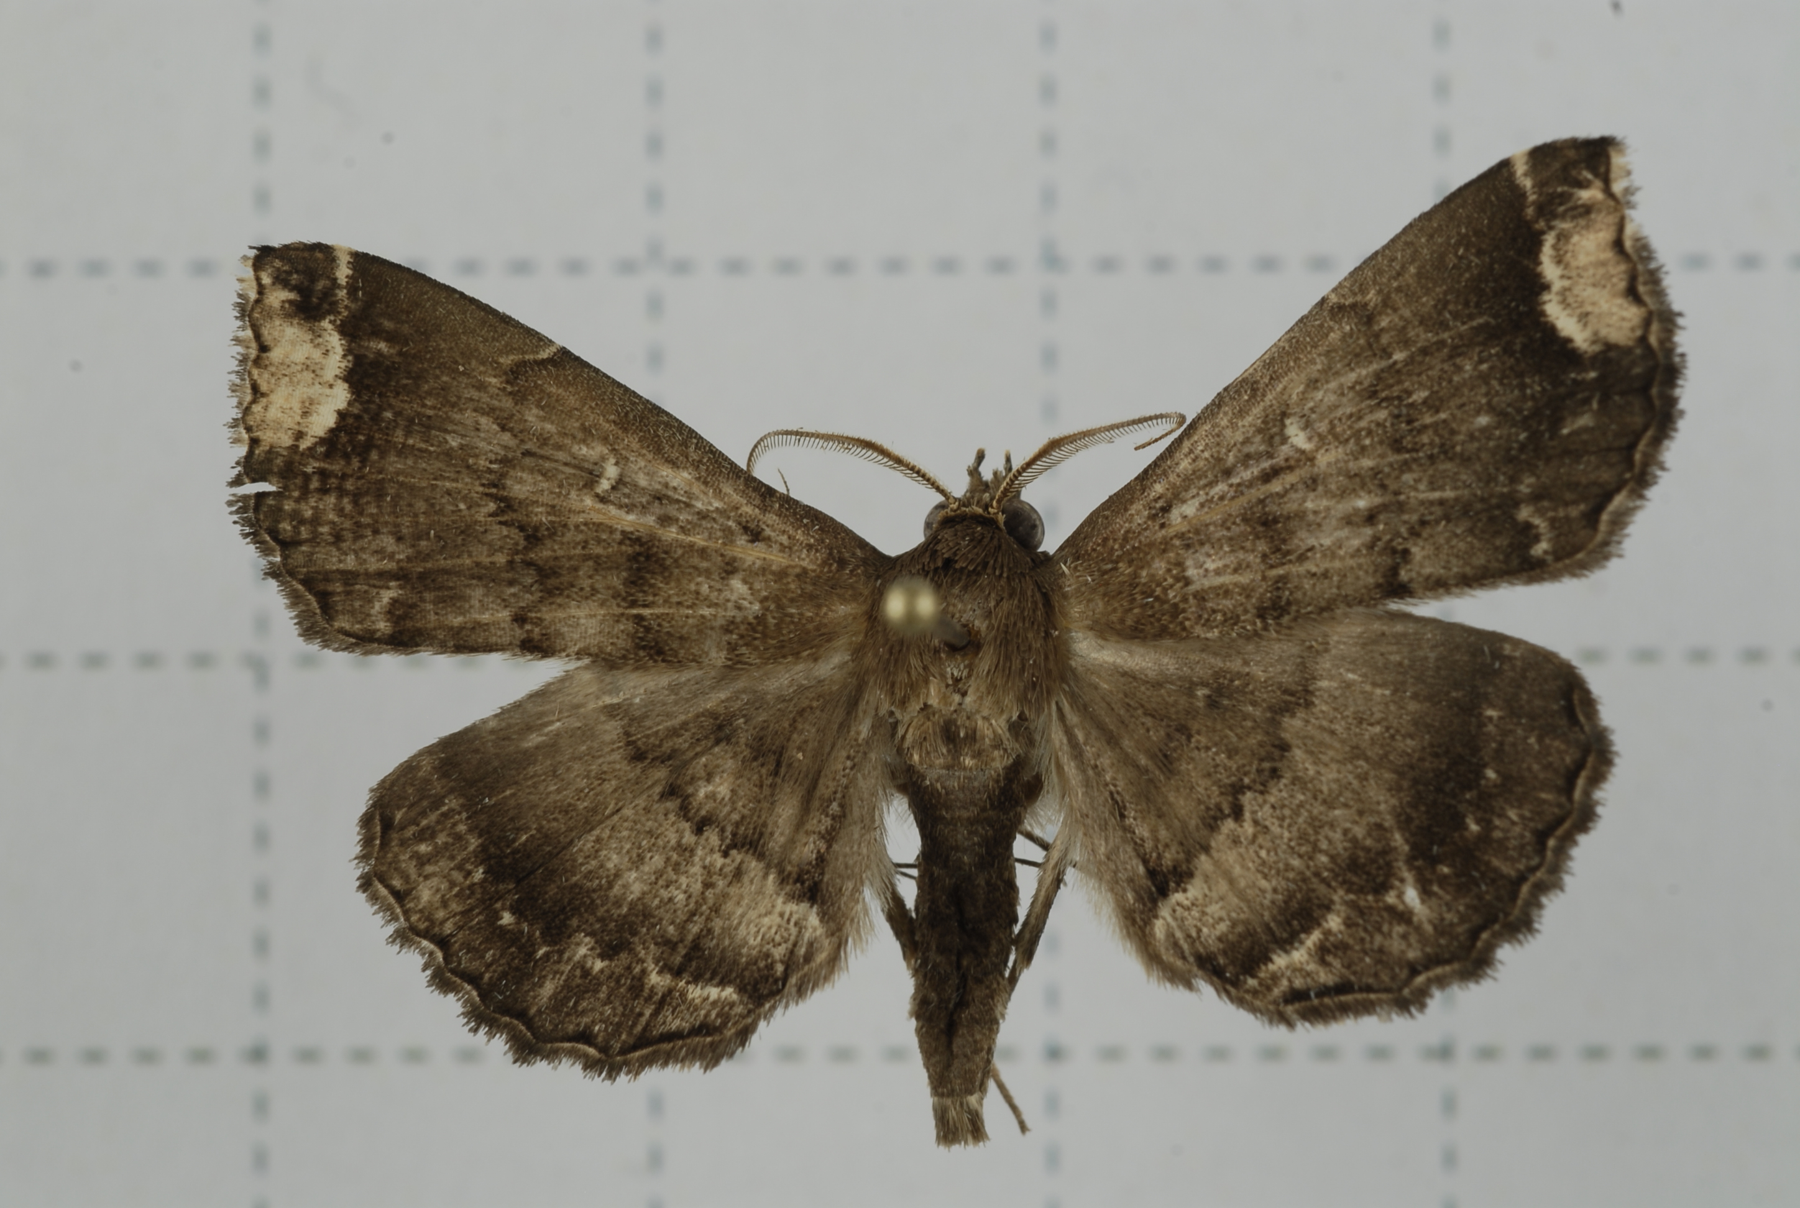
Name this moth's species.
Adrapsa quadrilinealis
